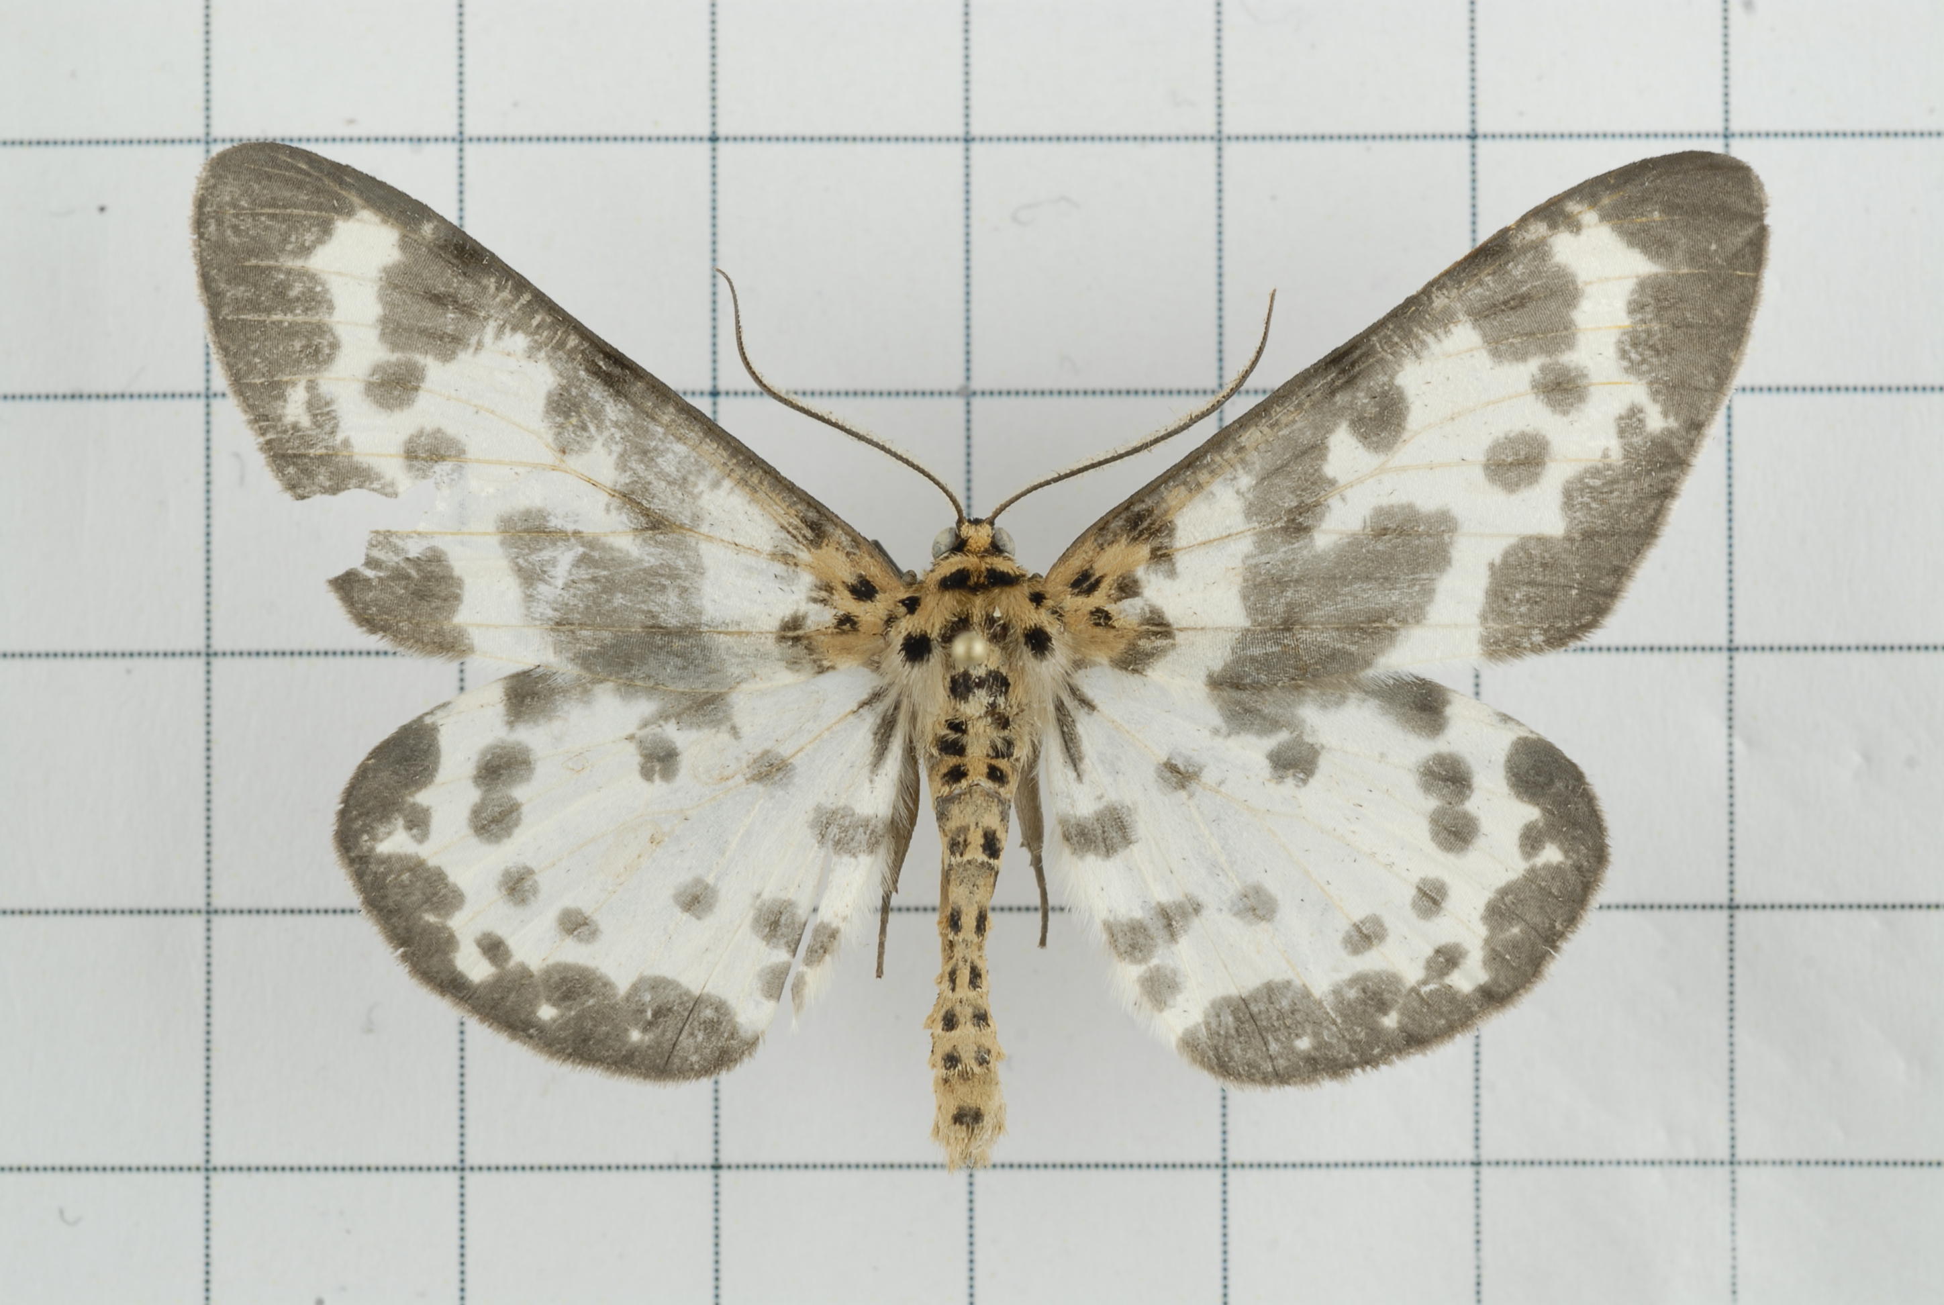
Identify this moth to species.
Percnia longitermen
